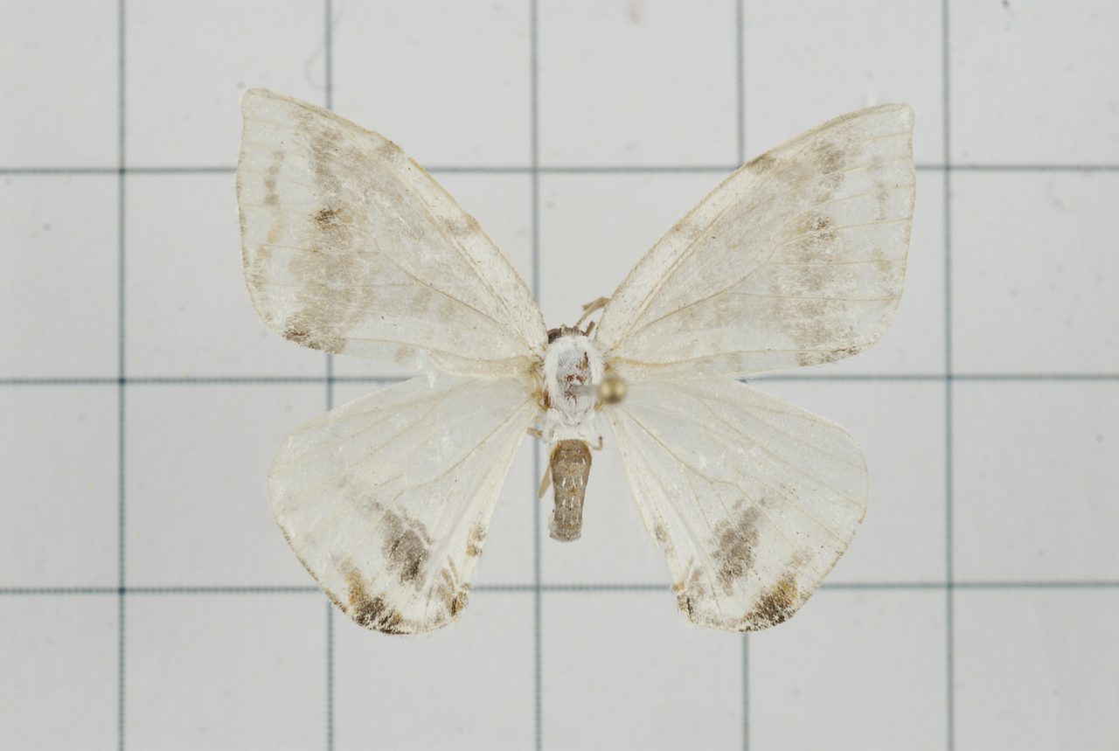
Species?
Sewa taiwana
